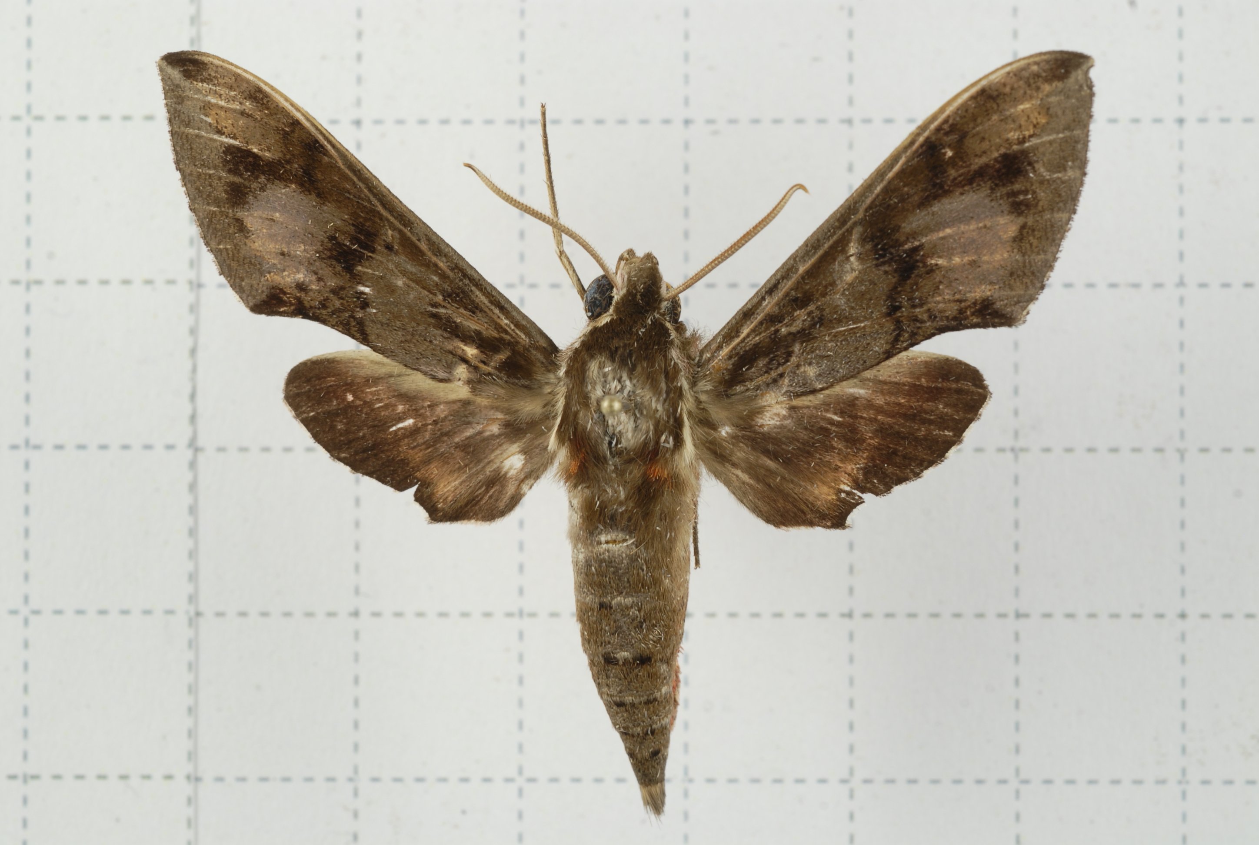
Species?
Rhagastis binoculata
